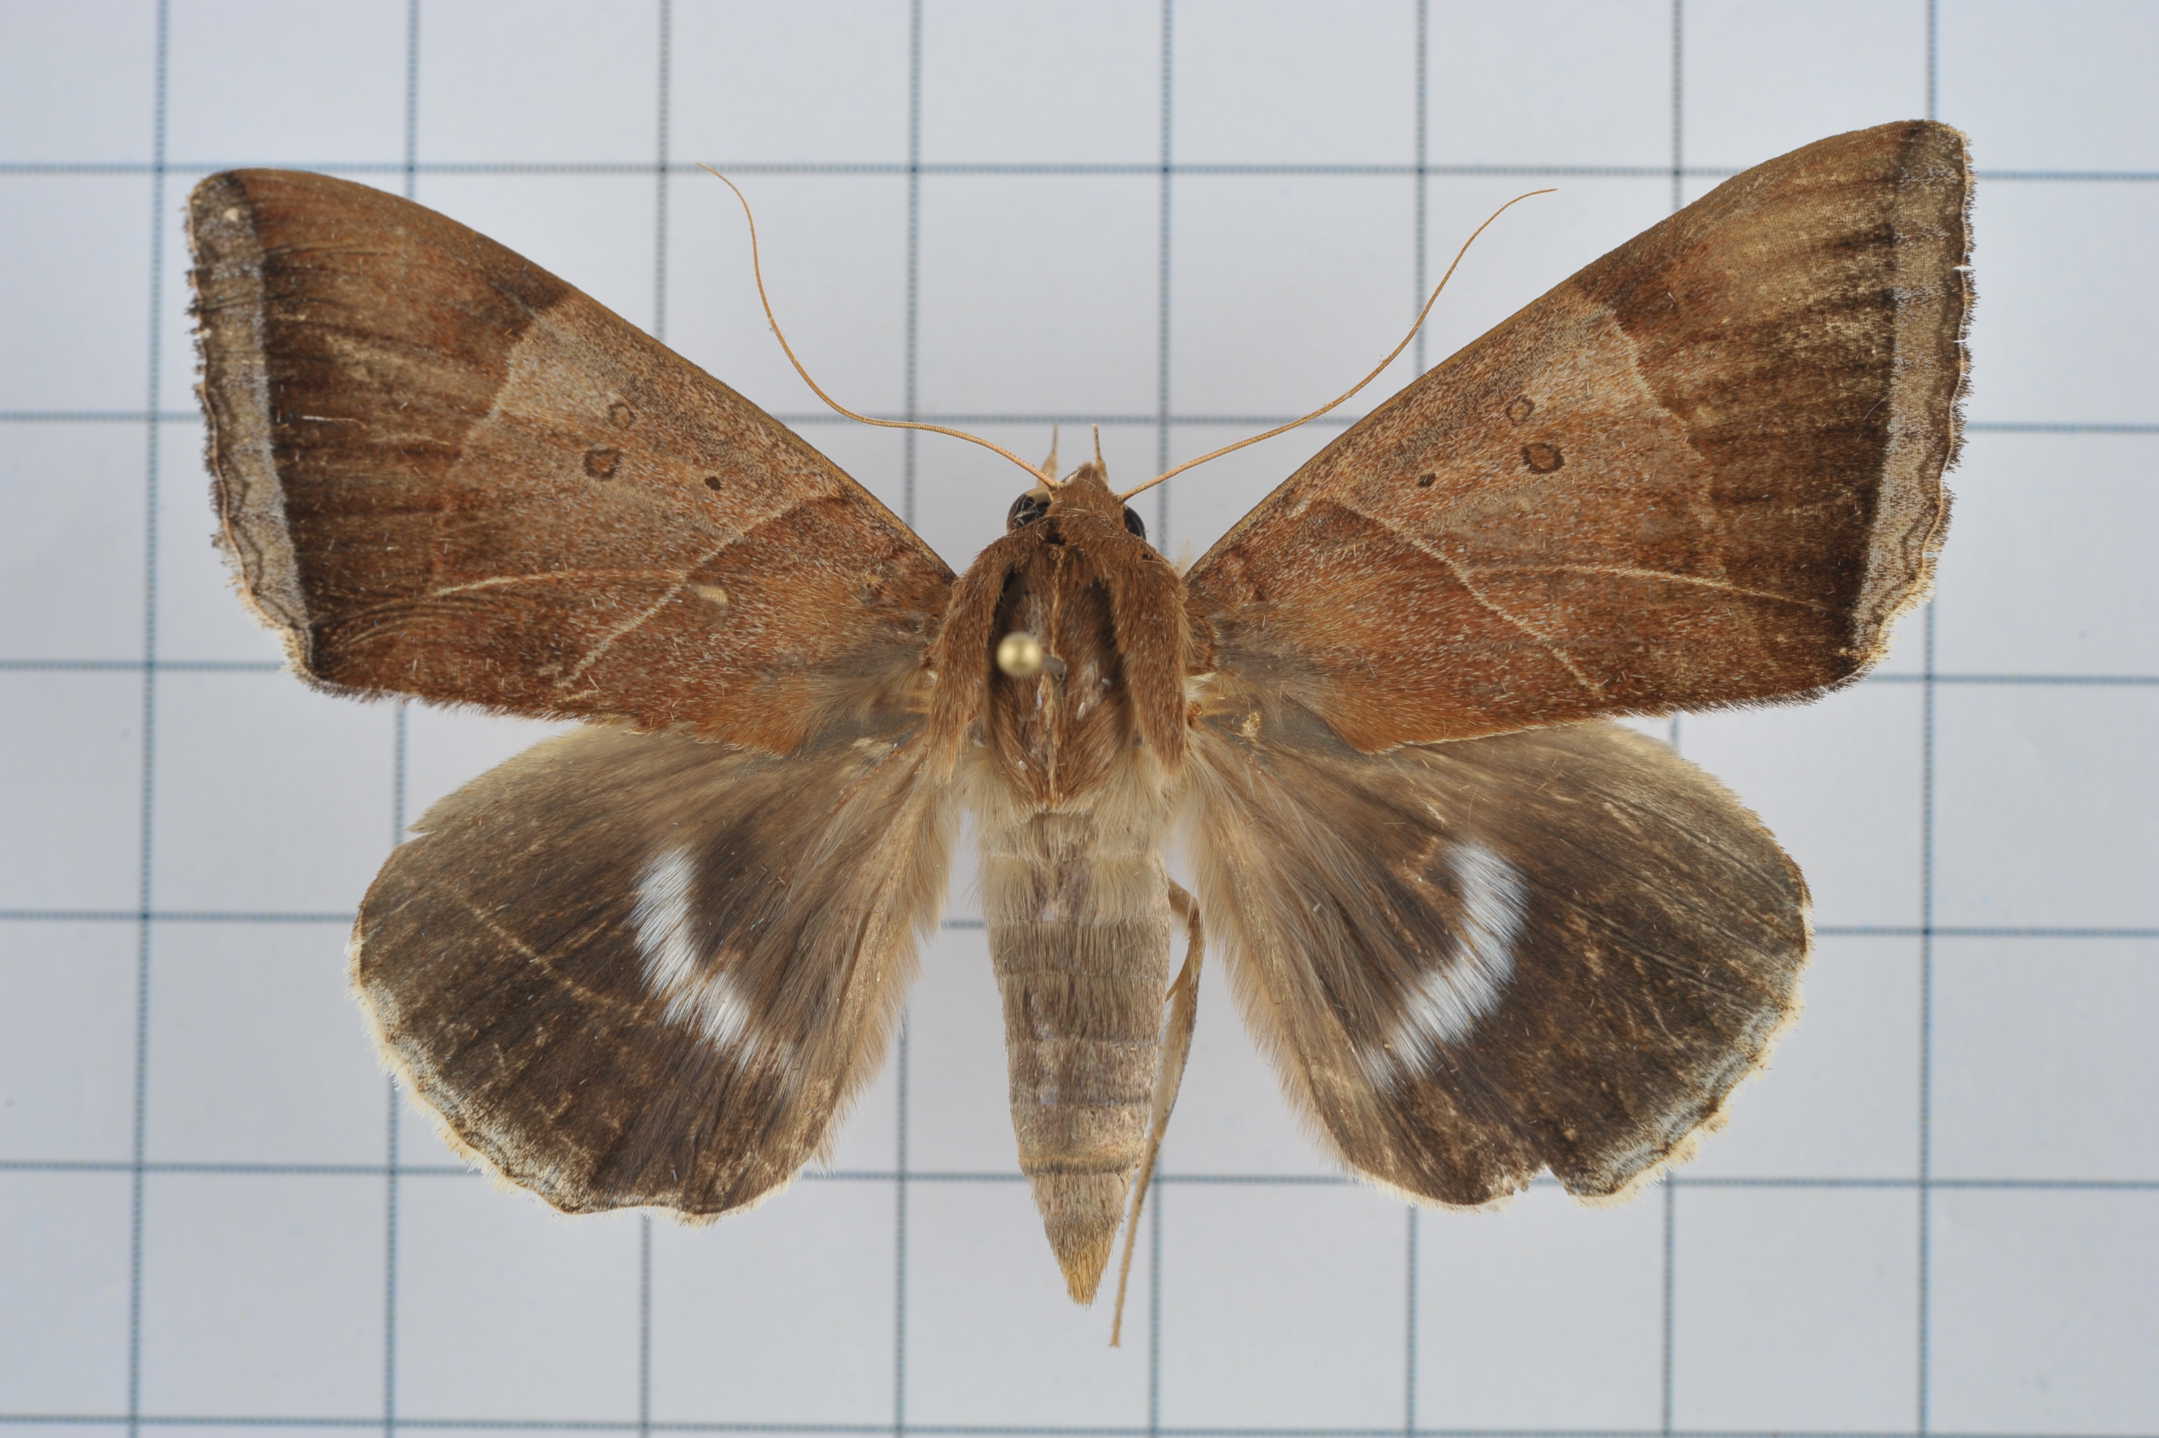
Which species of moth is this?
Artena dotata
